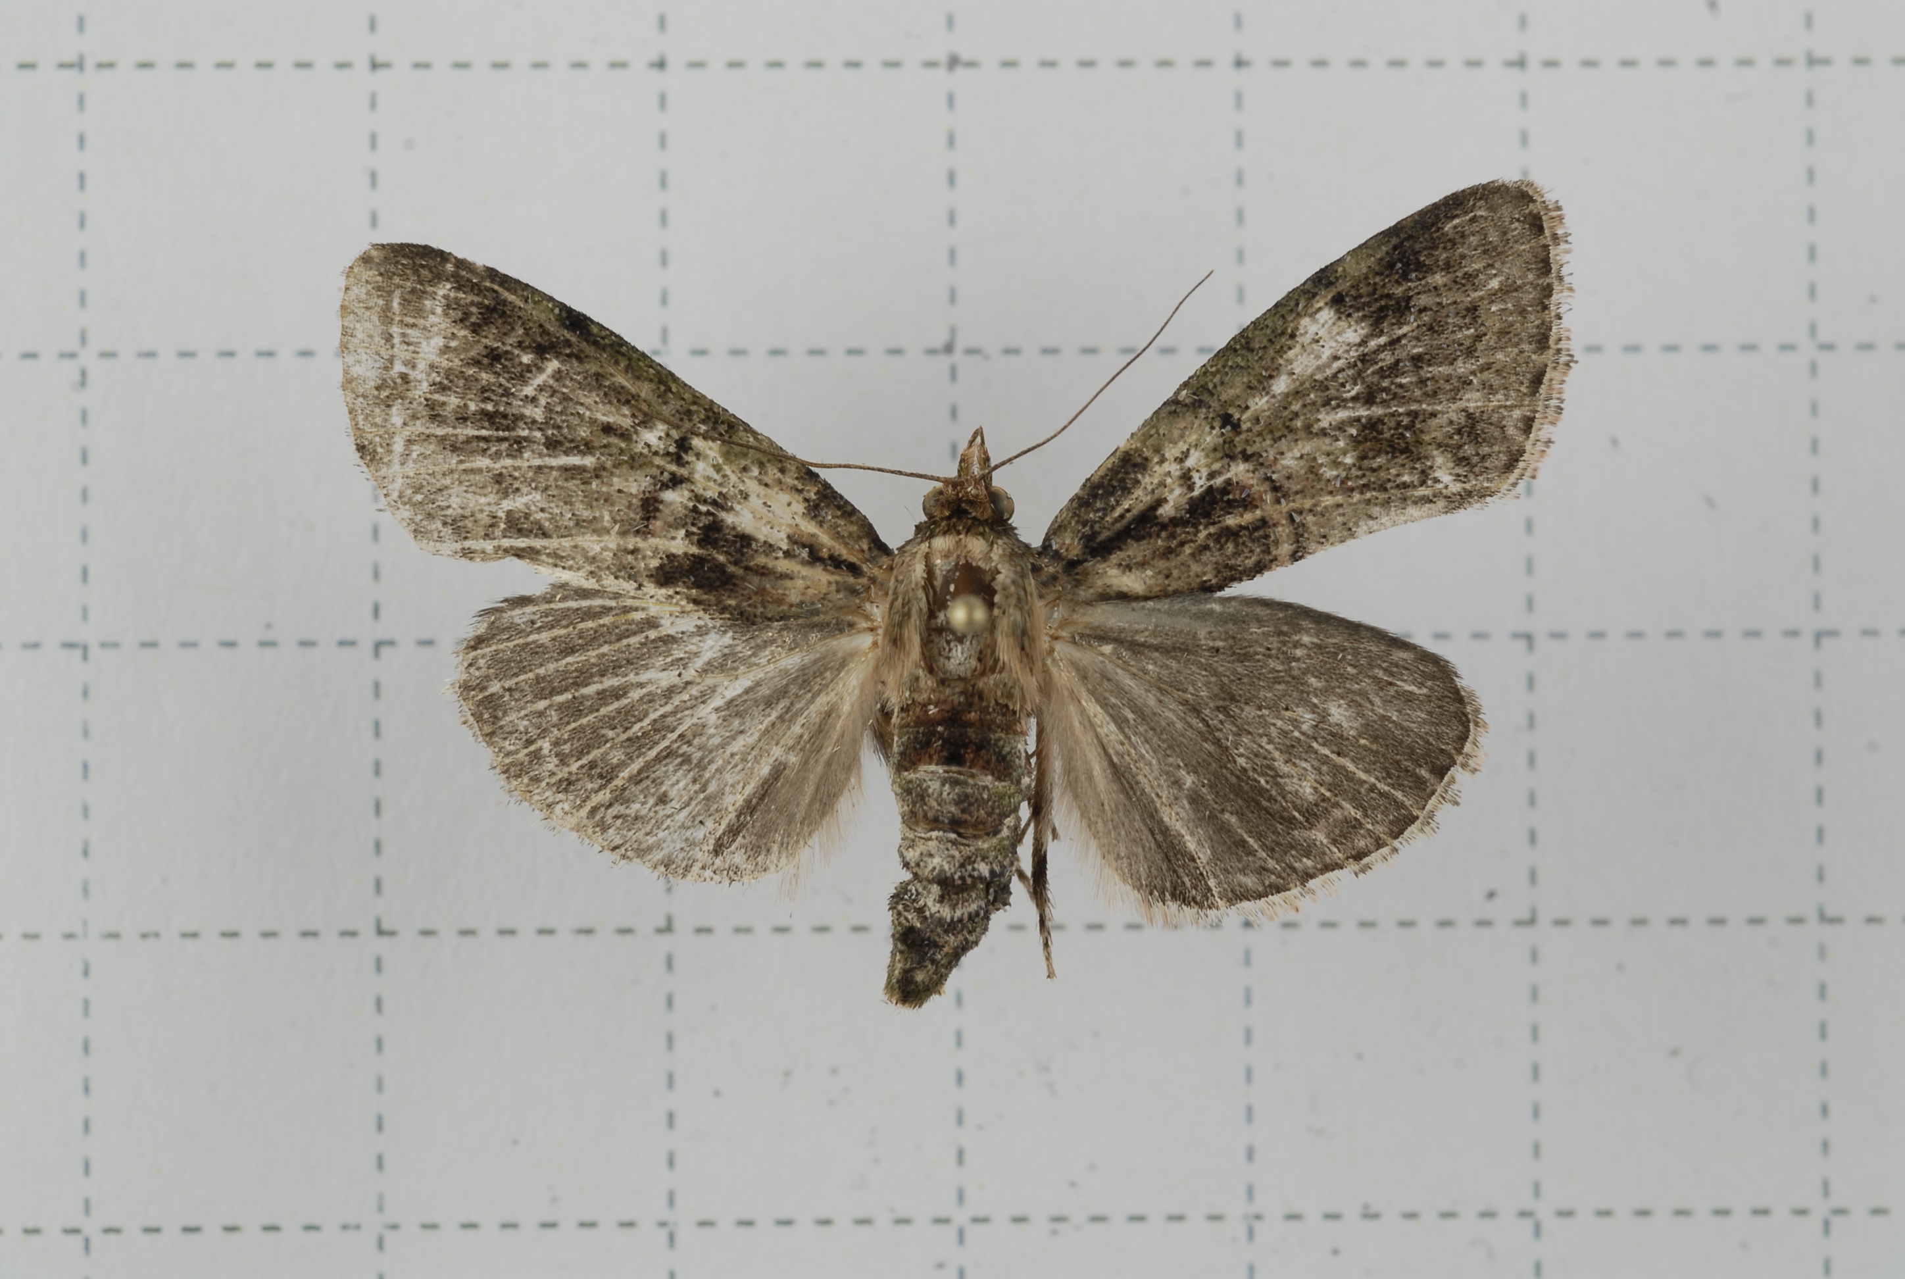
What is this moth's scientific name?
Locastra muscosalis
